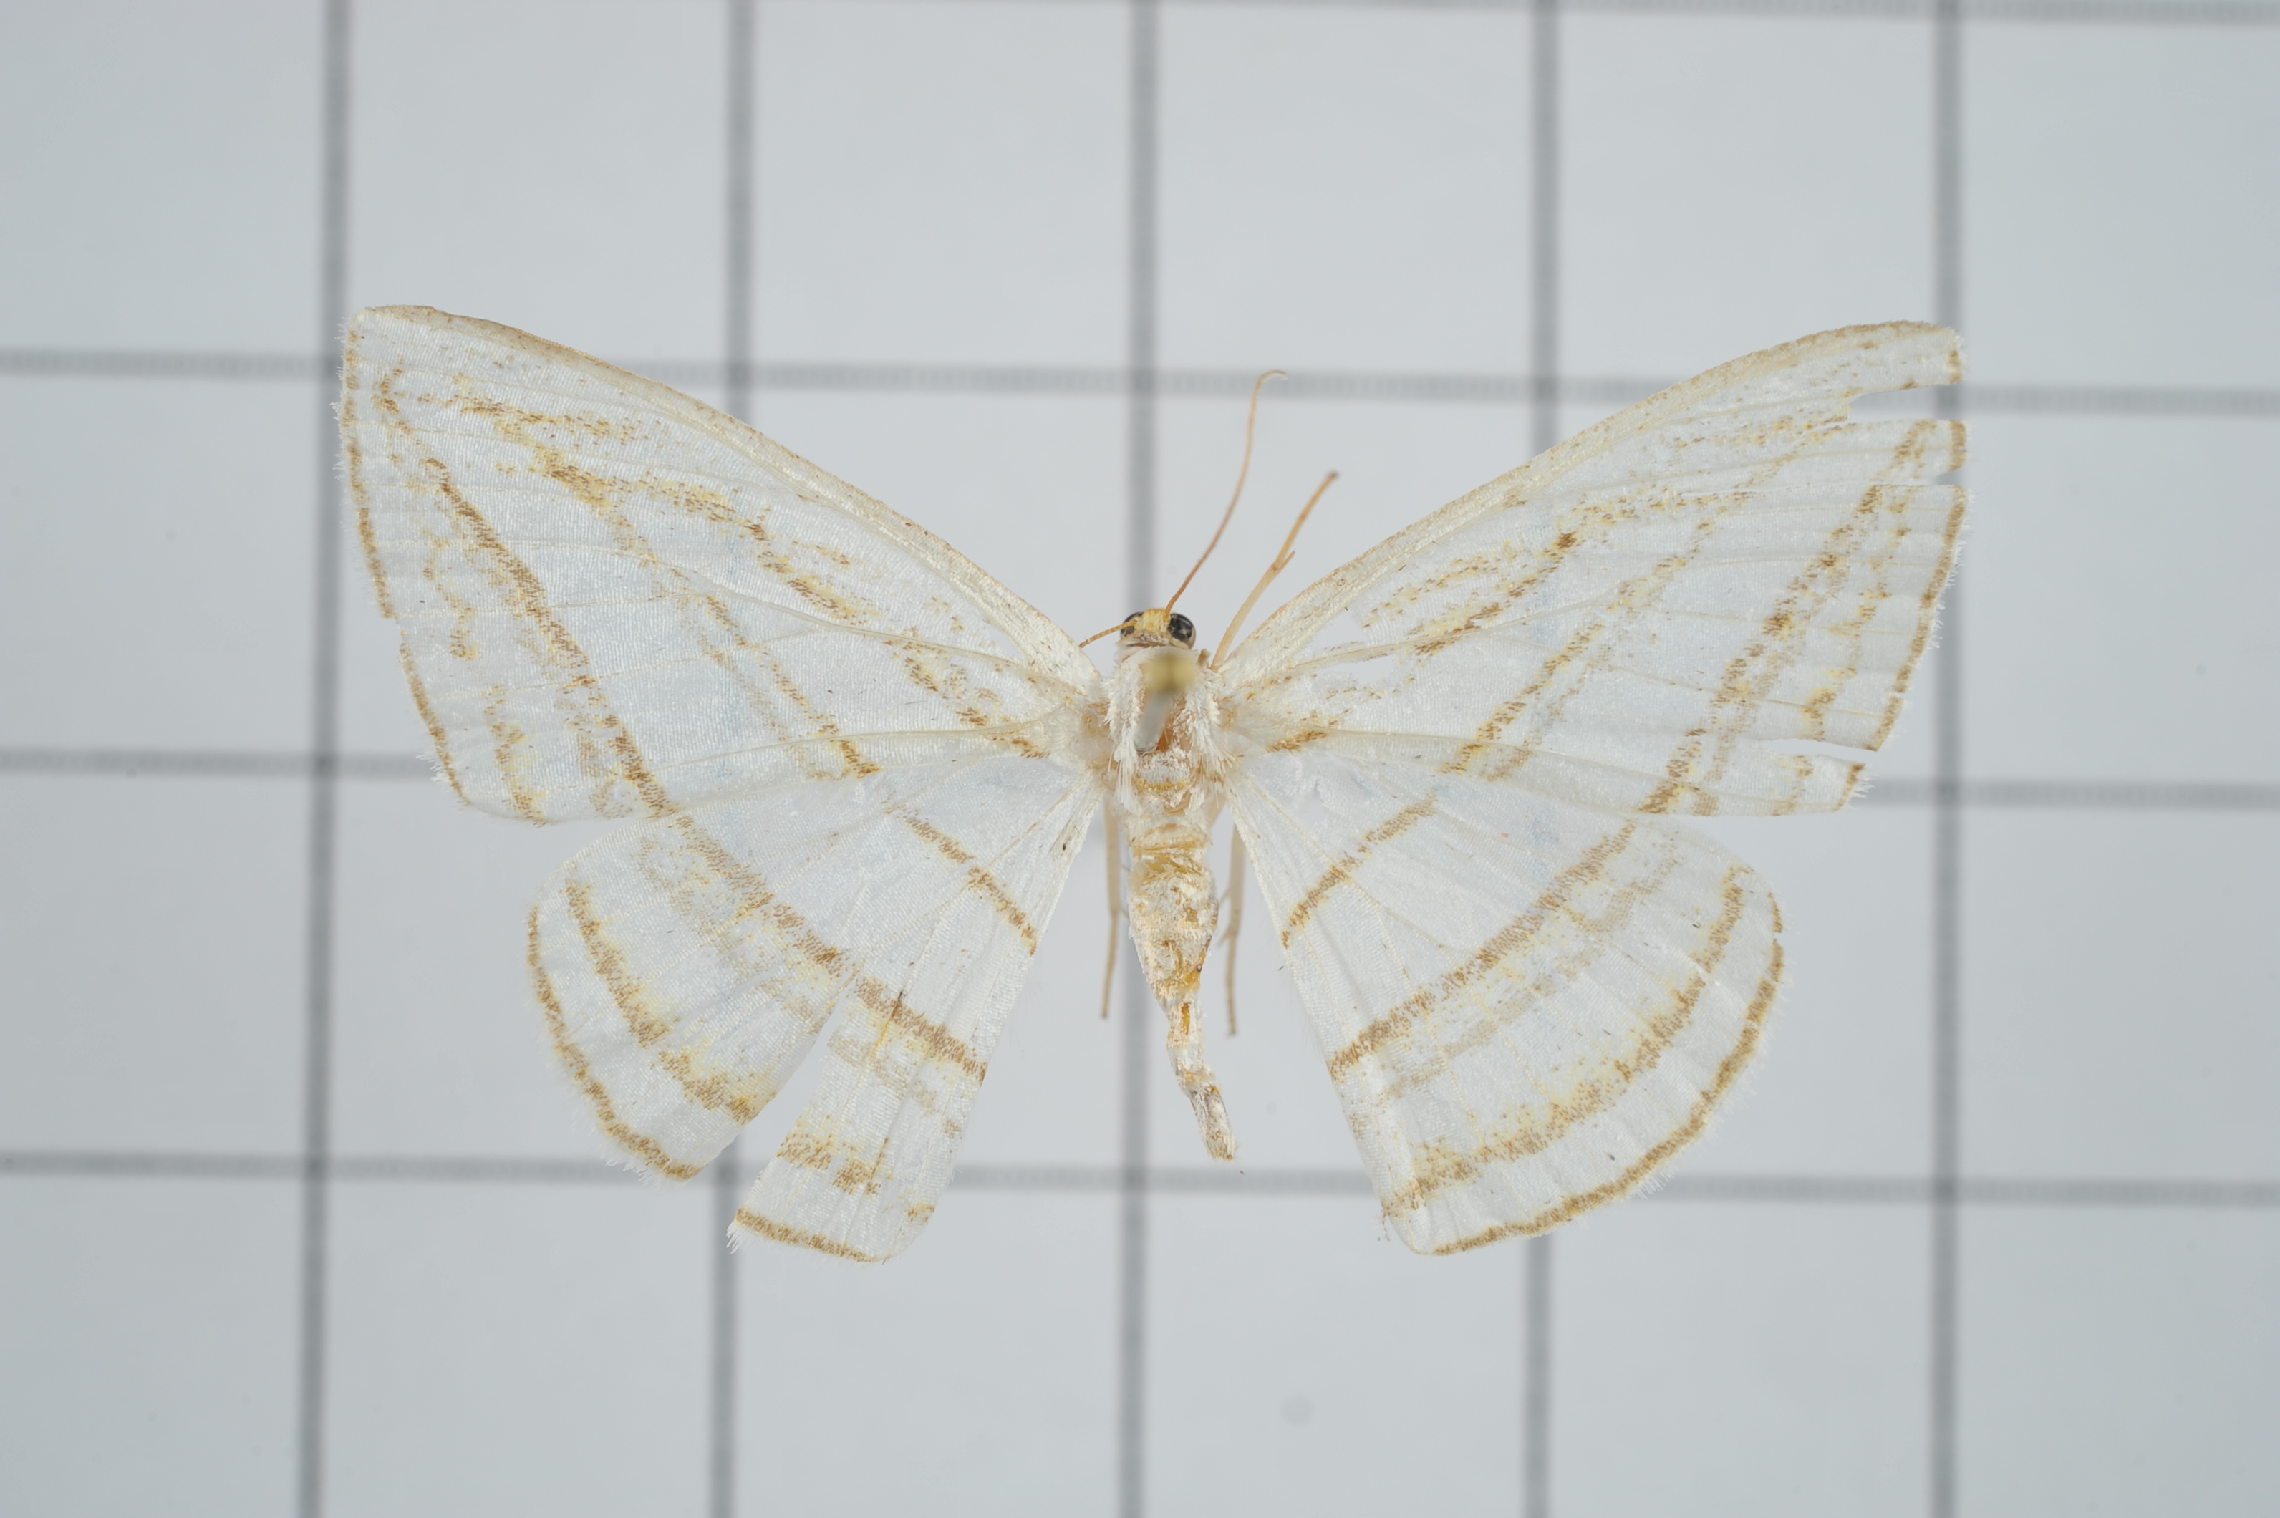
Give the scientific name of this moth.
Orthocabera sericea sericea
